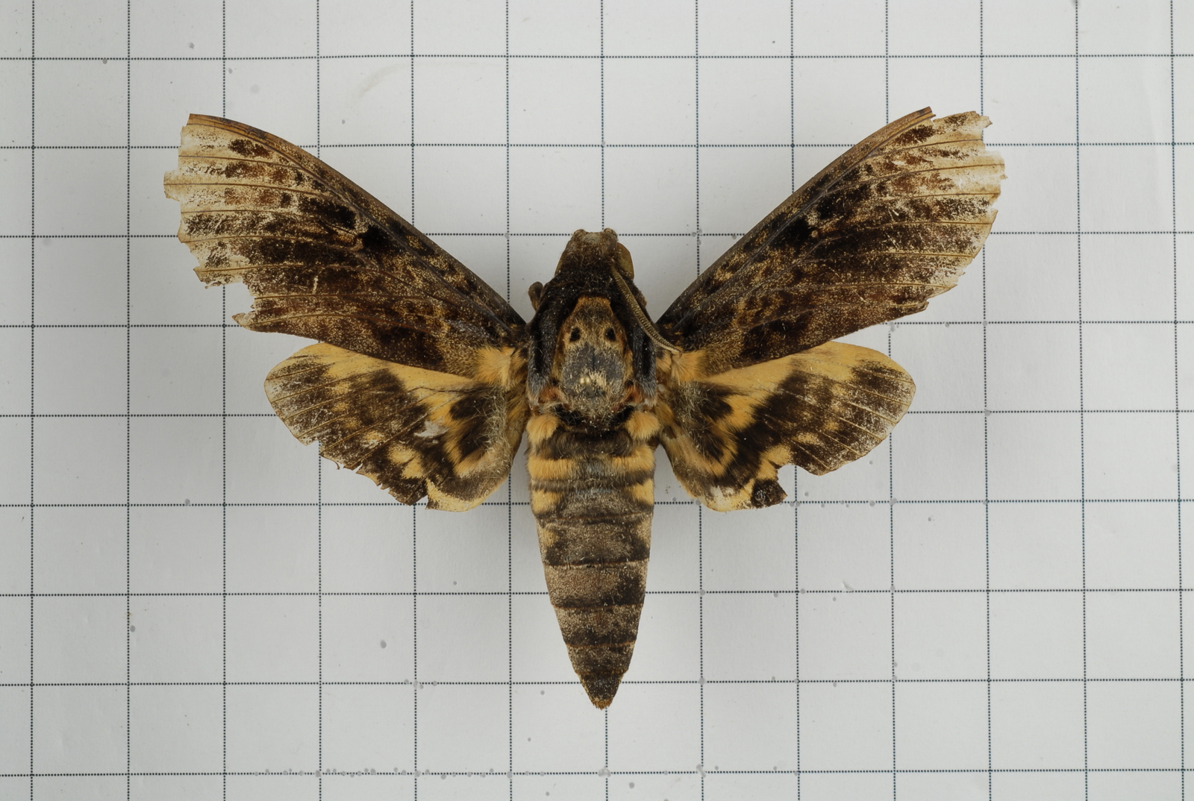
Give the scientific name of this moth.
Acherontia lachesis
